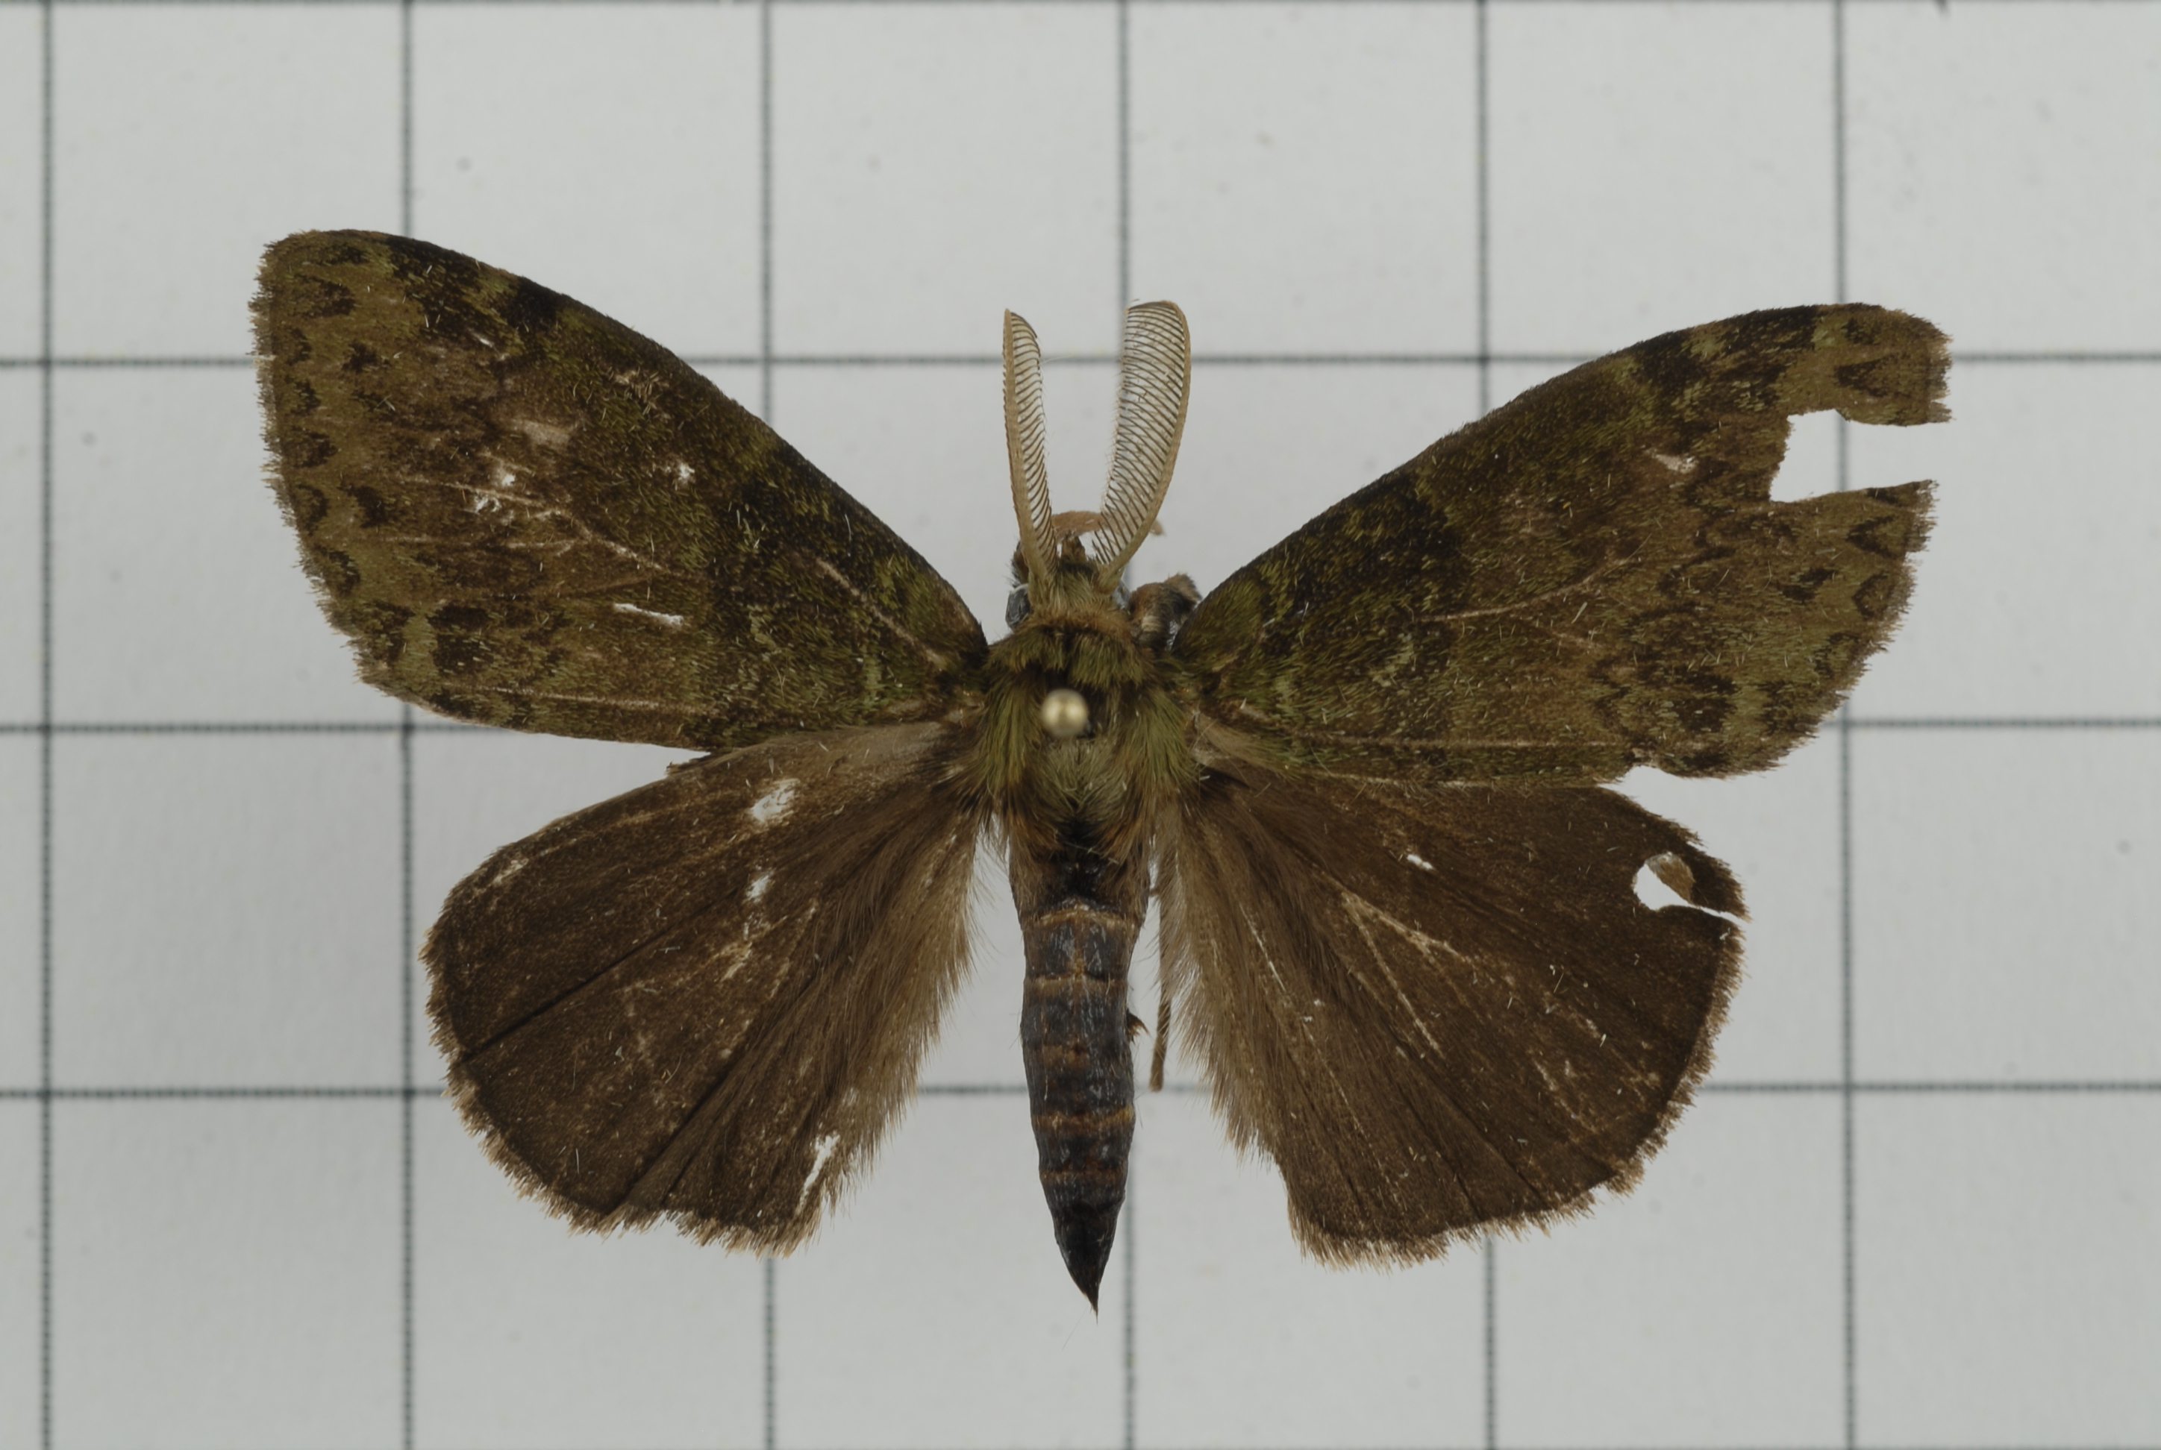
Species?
Ilema olivacea
